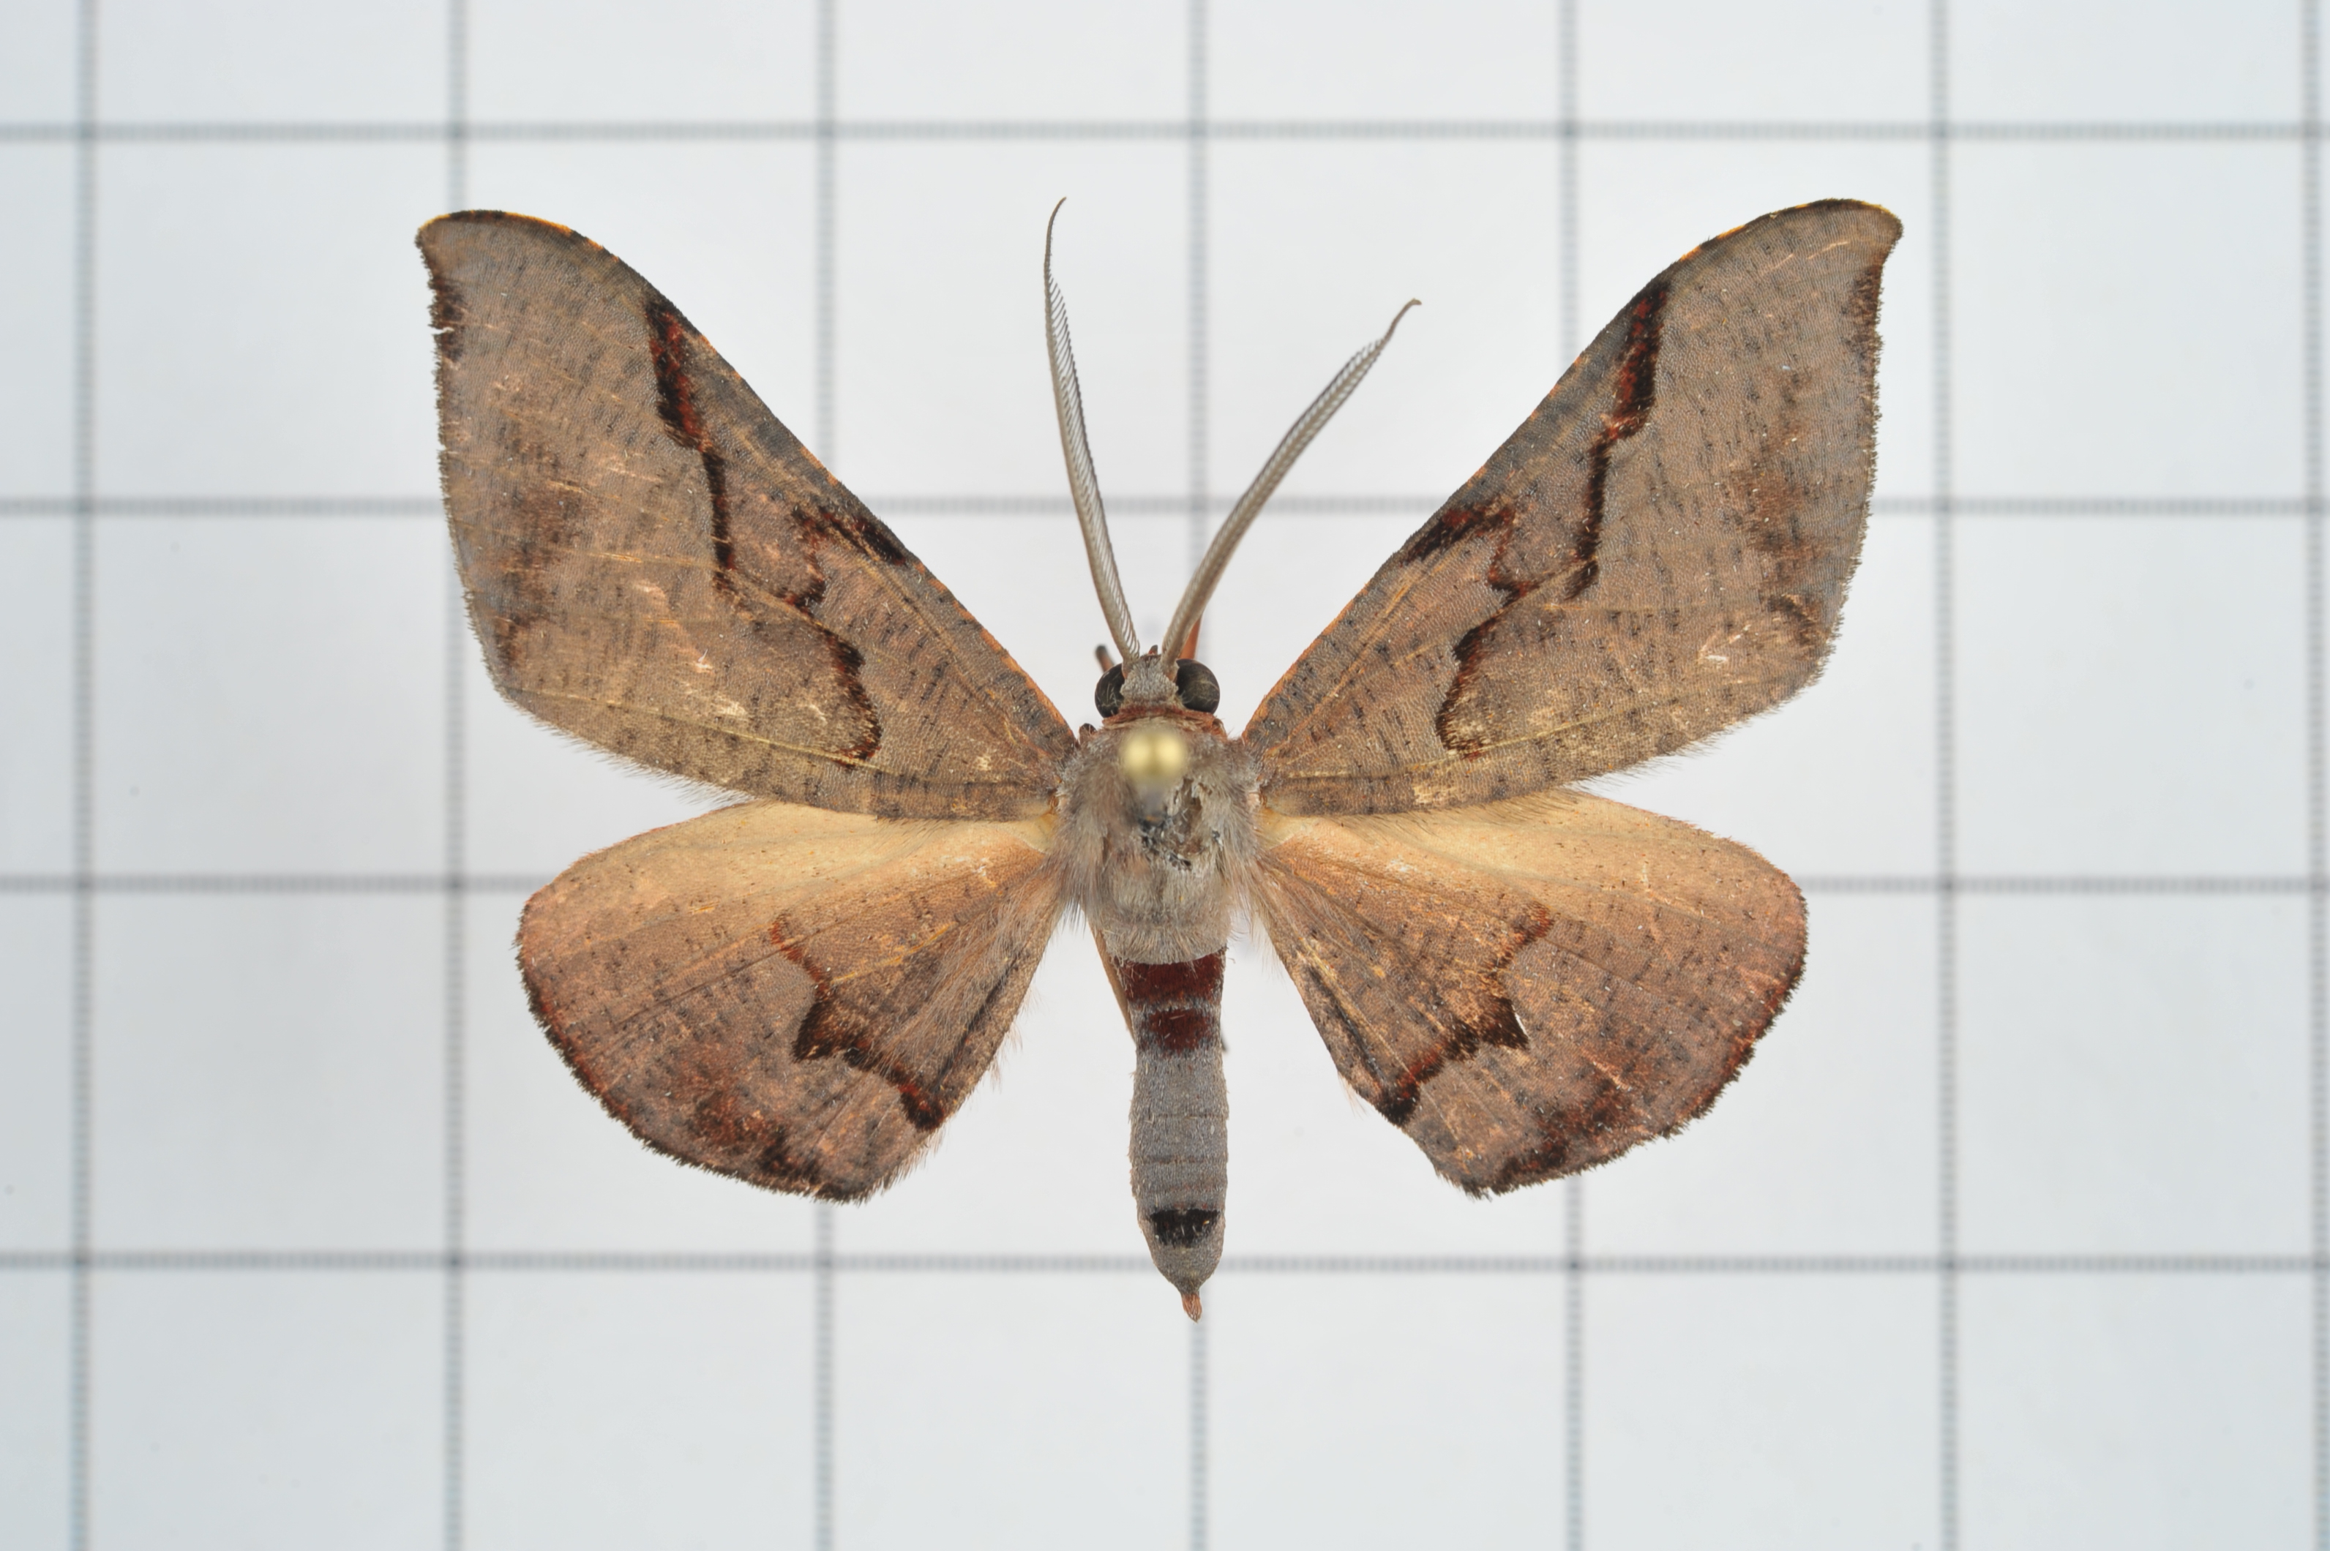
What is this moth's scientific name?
Hypochrosis baenzigeri
